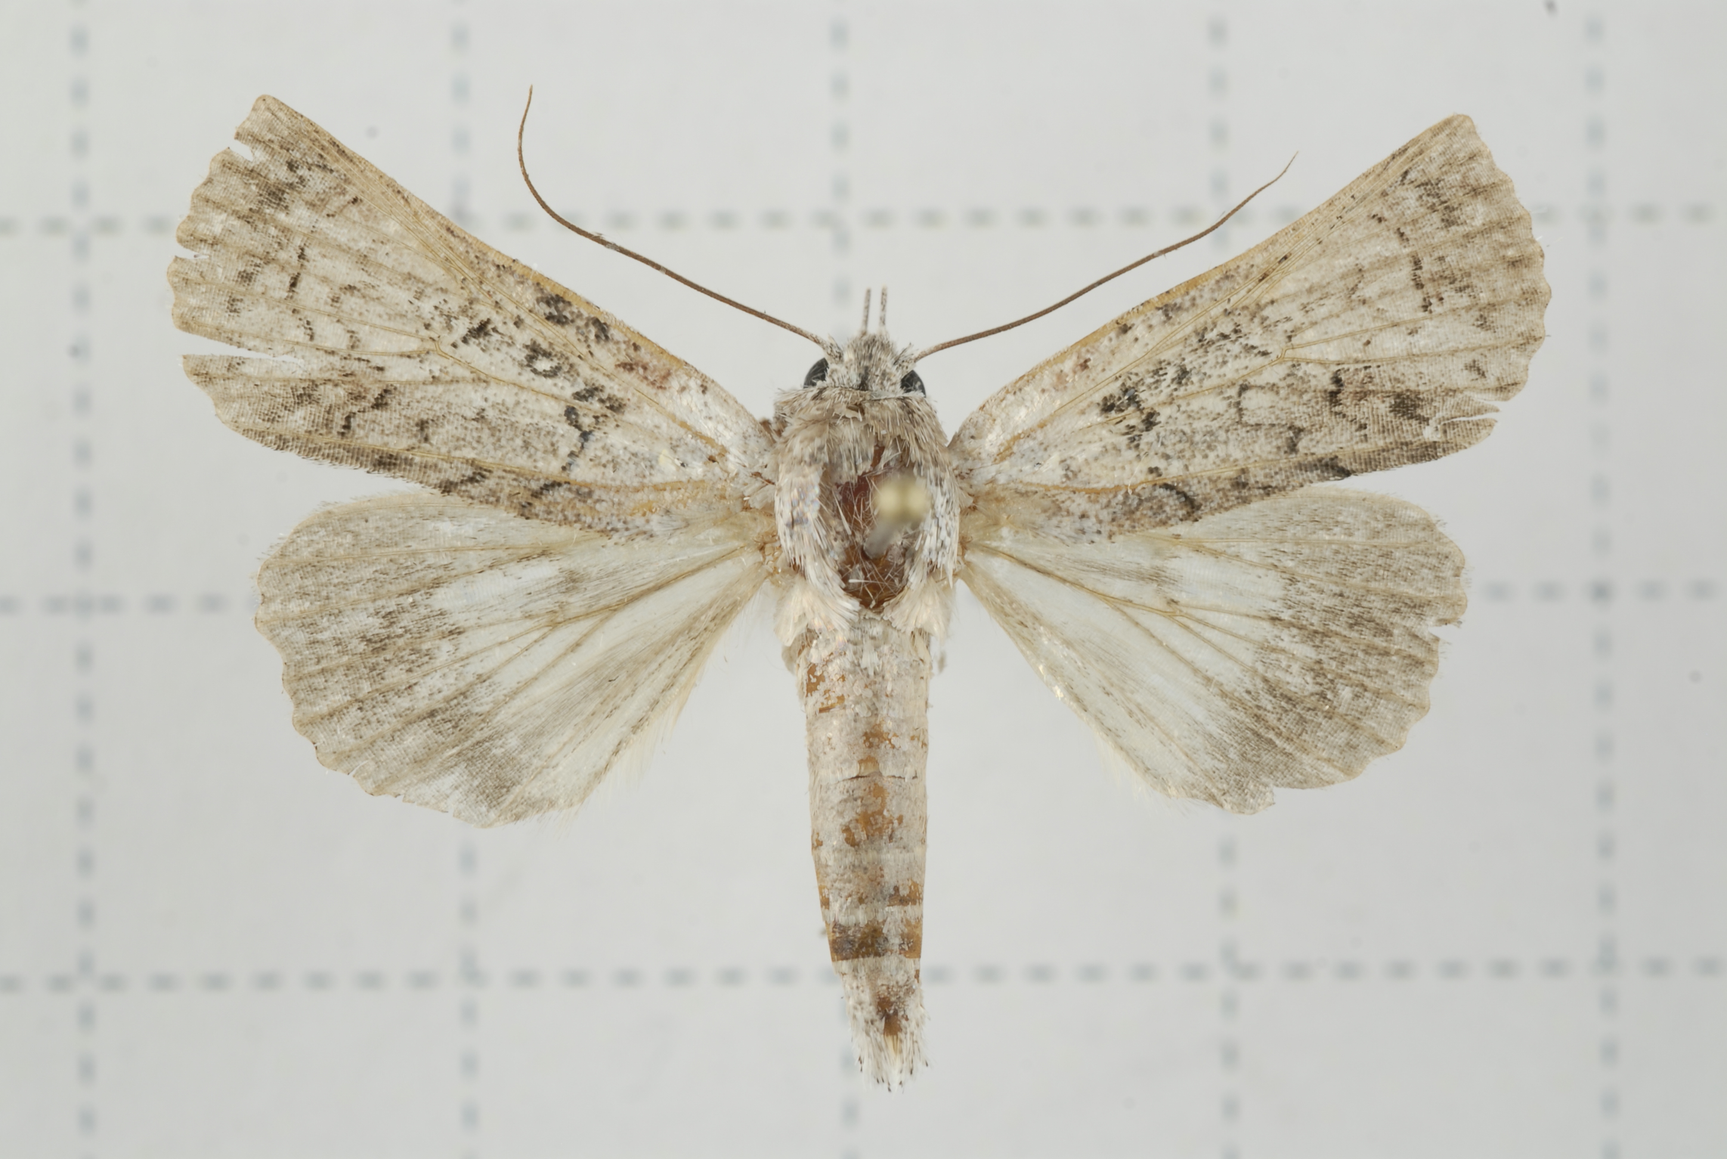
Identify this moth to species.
Macrobarasa xantholopha
